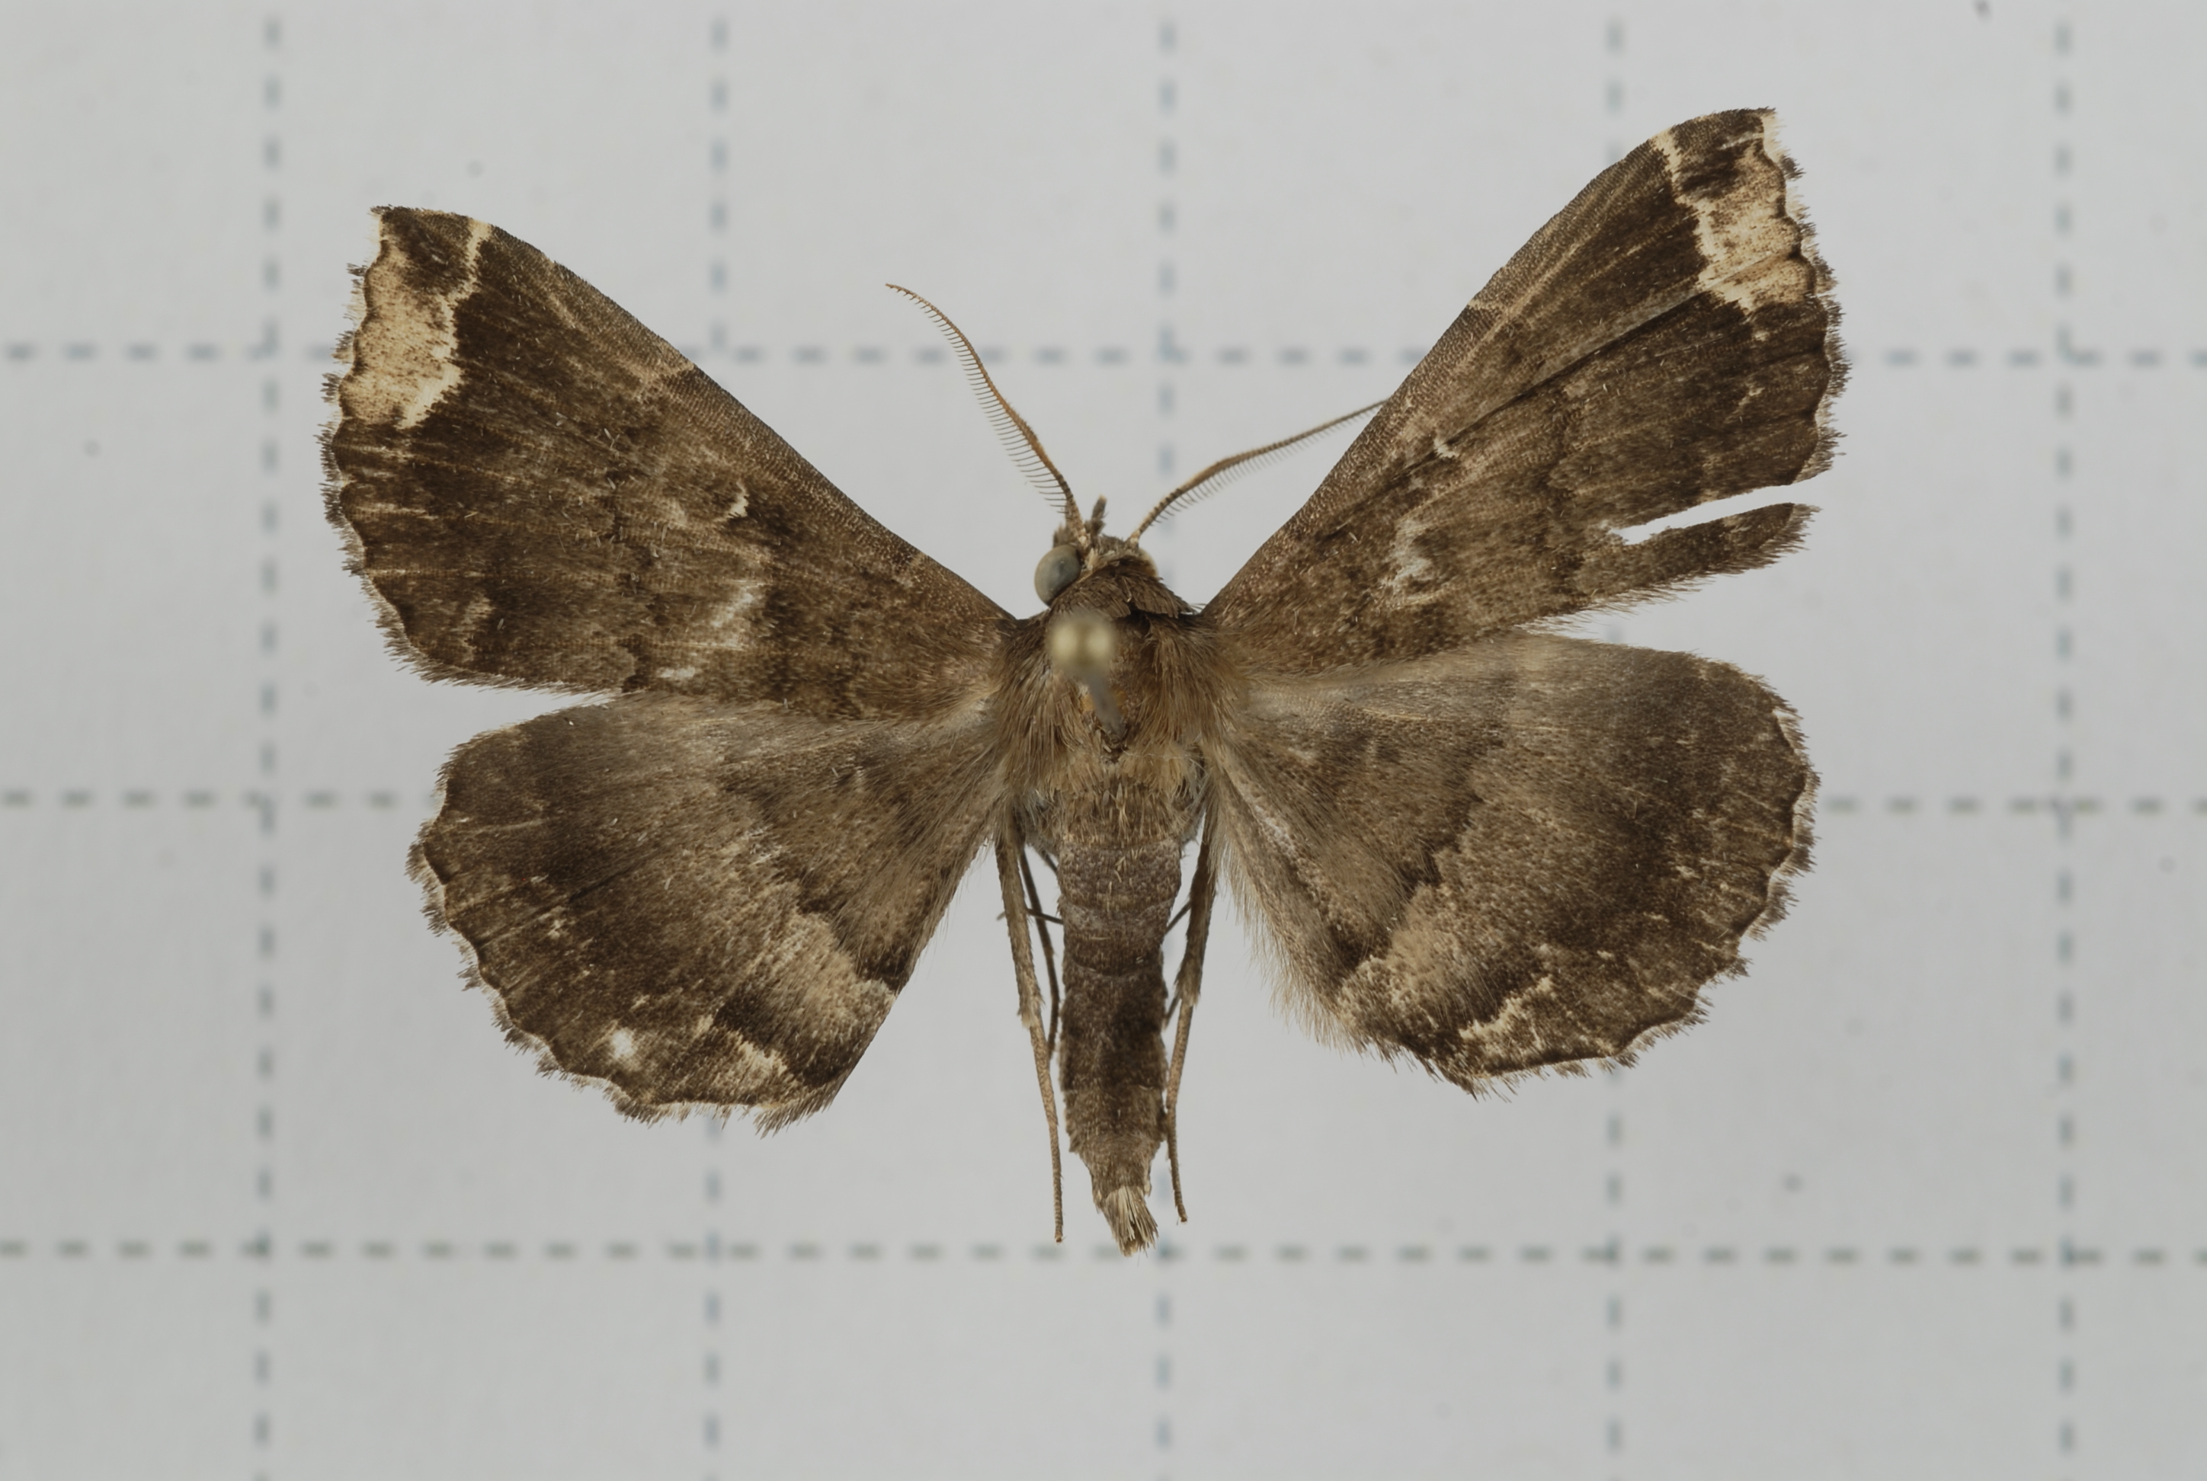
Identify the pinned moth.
Adrapsa quadrilinealis
